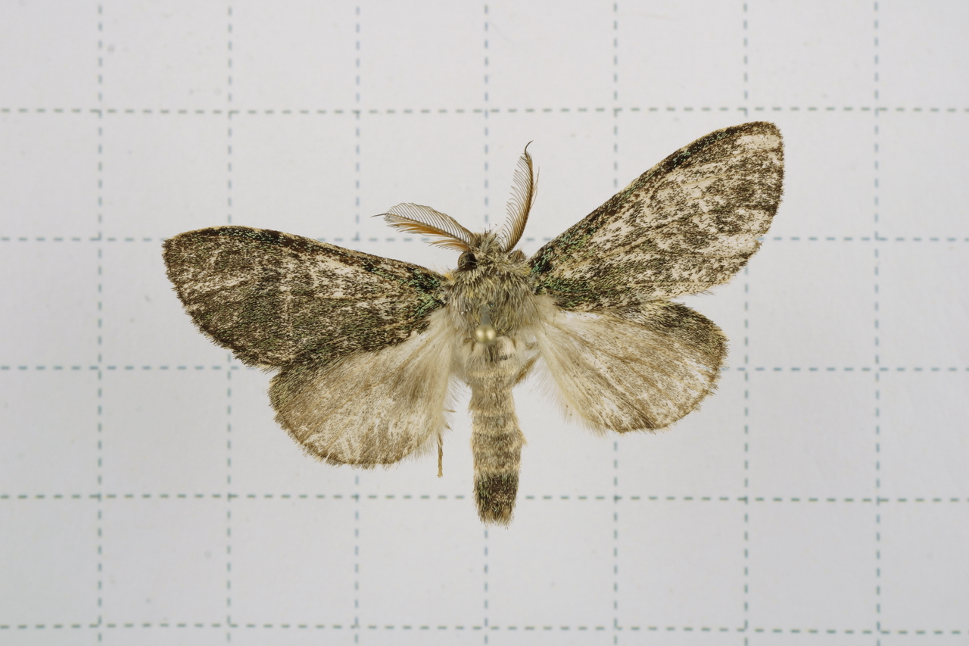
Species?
Syntypistis cyanea cyanea
